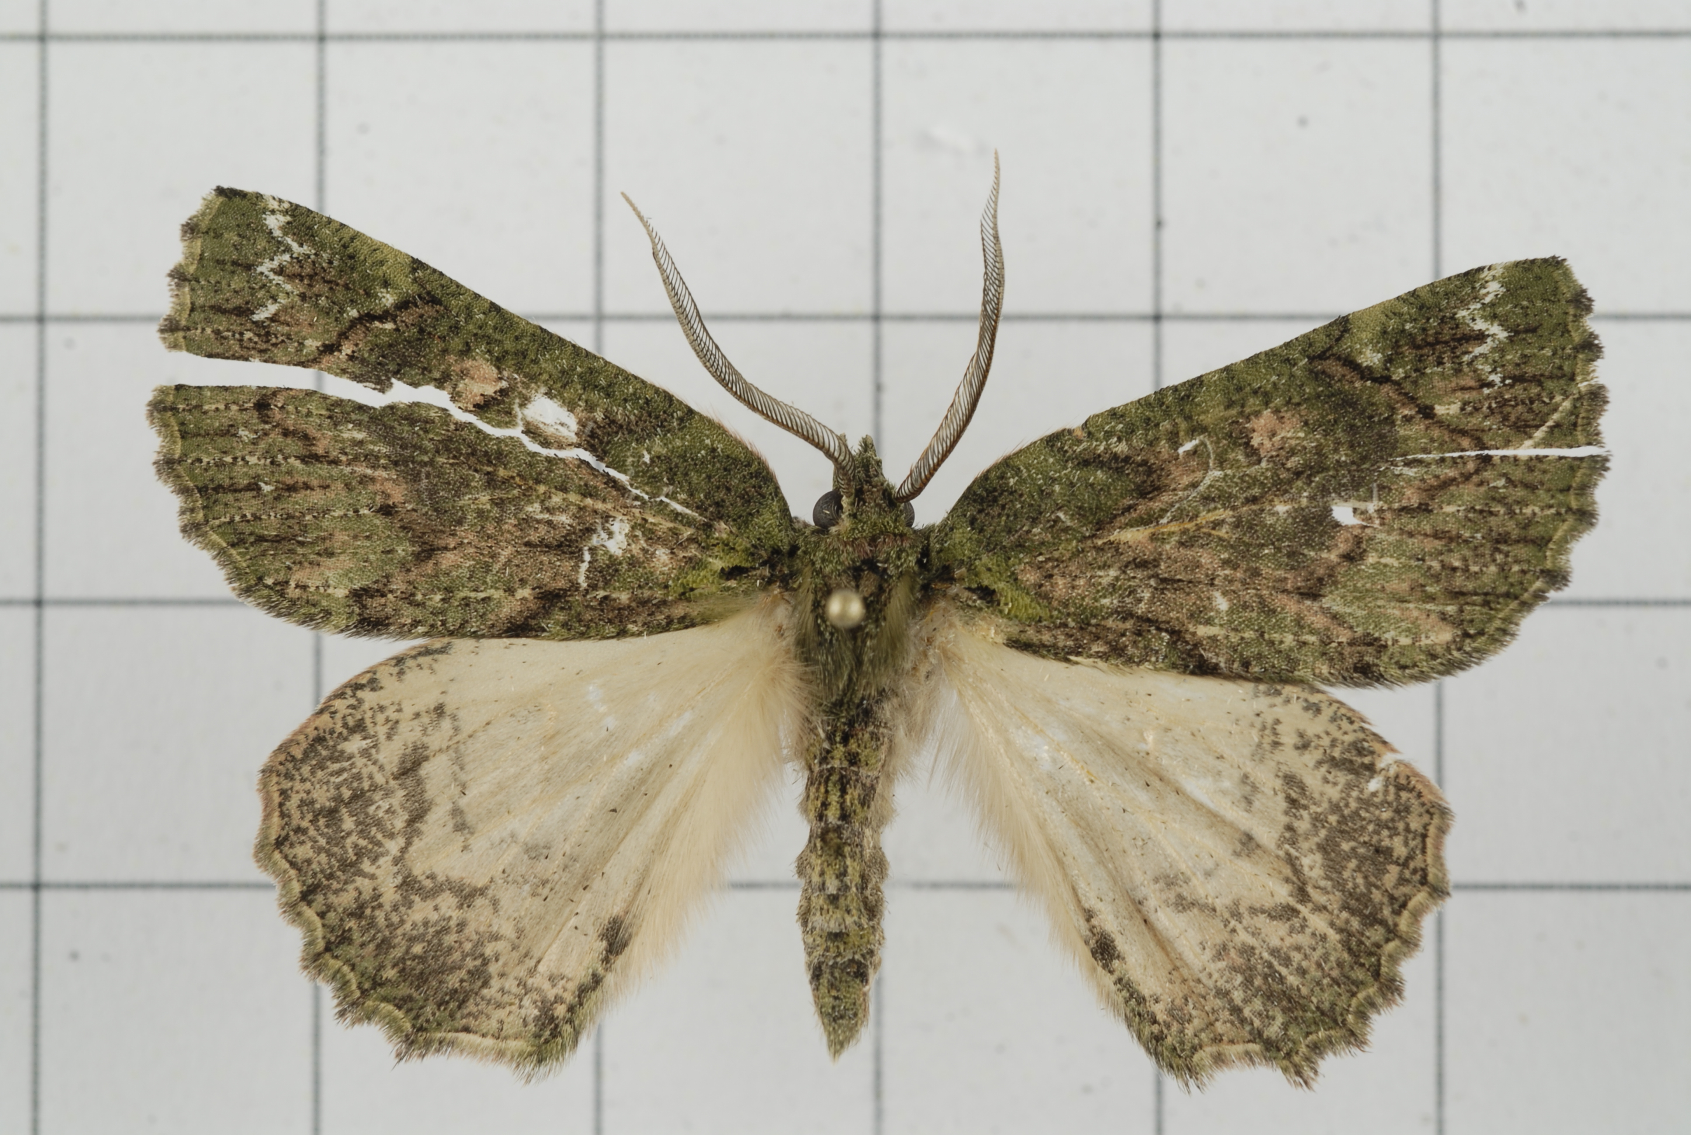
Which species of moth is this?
Dindica kishidai
